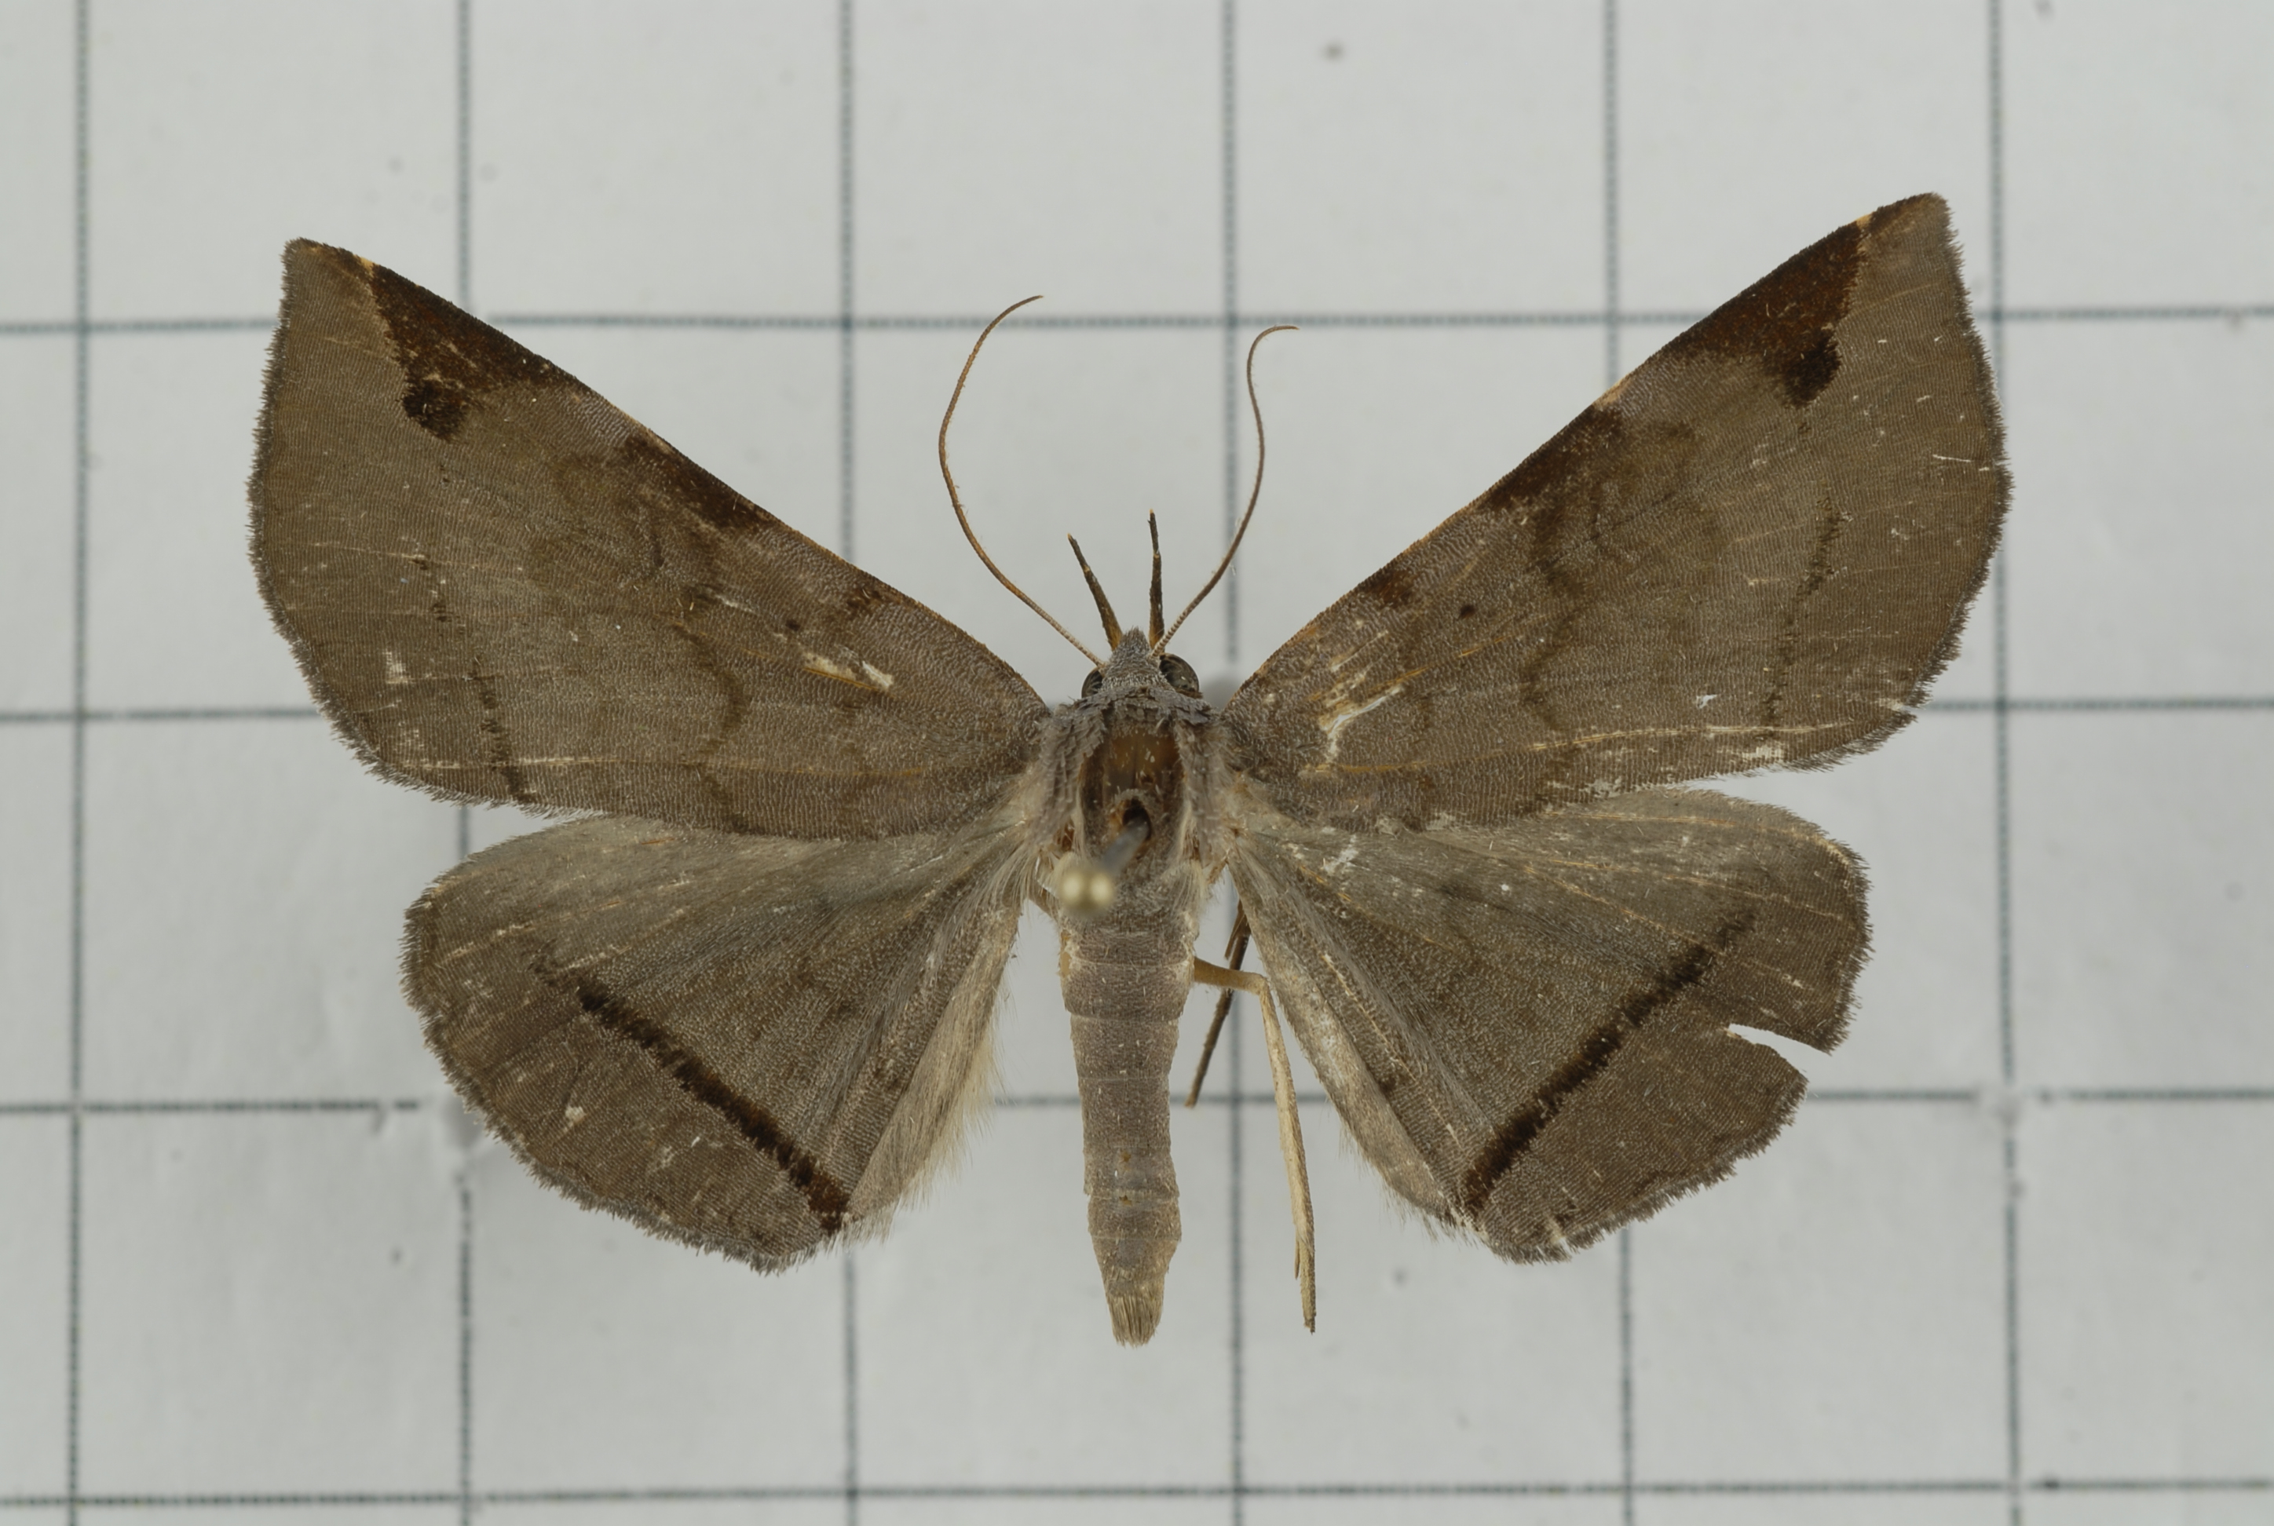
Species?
Mecodina subcostalis
